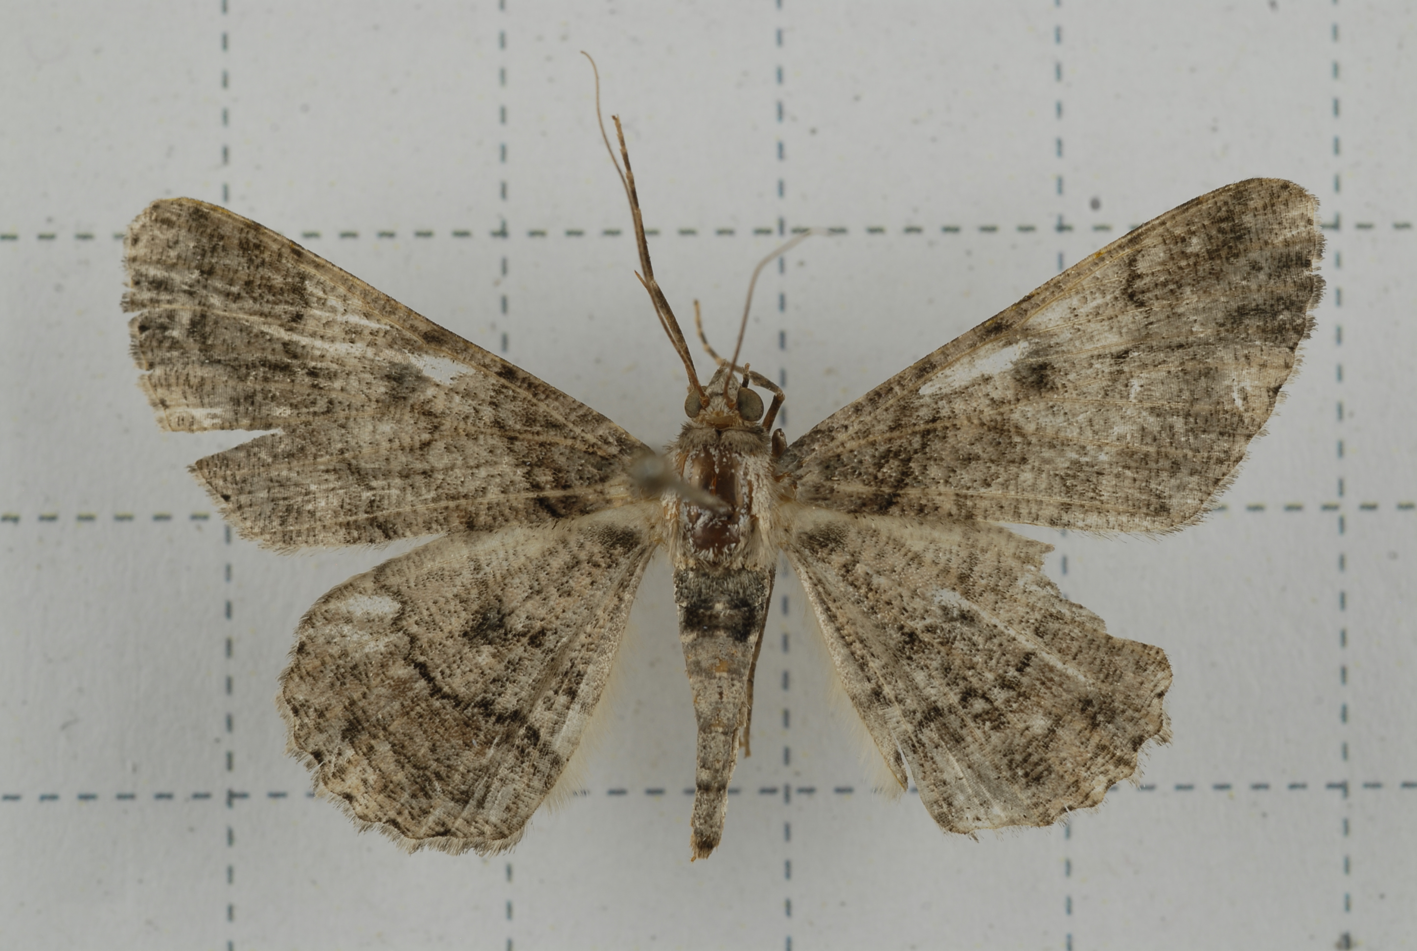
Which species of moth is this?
Cleora alienaria
